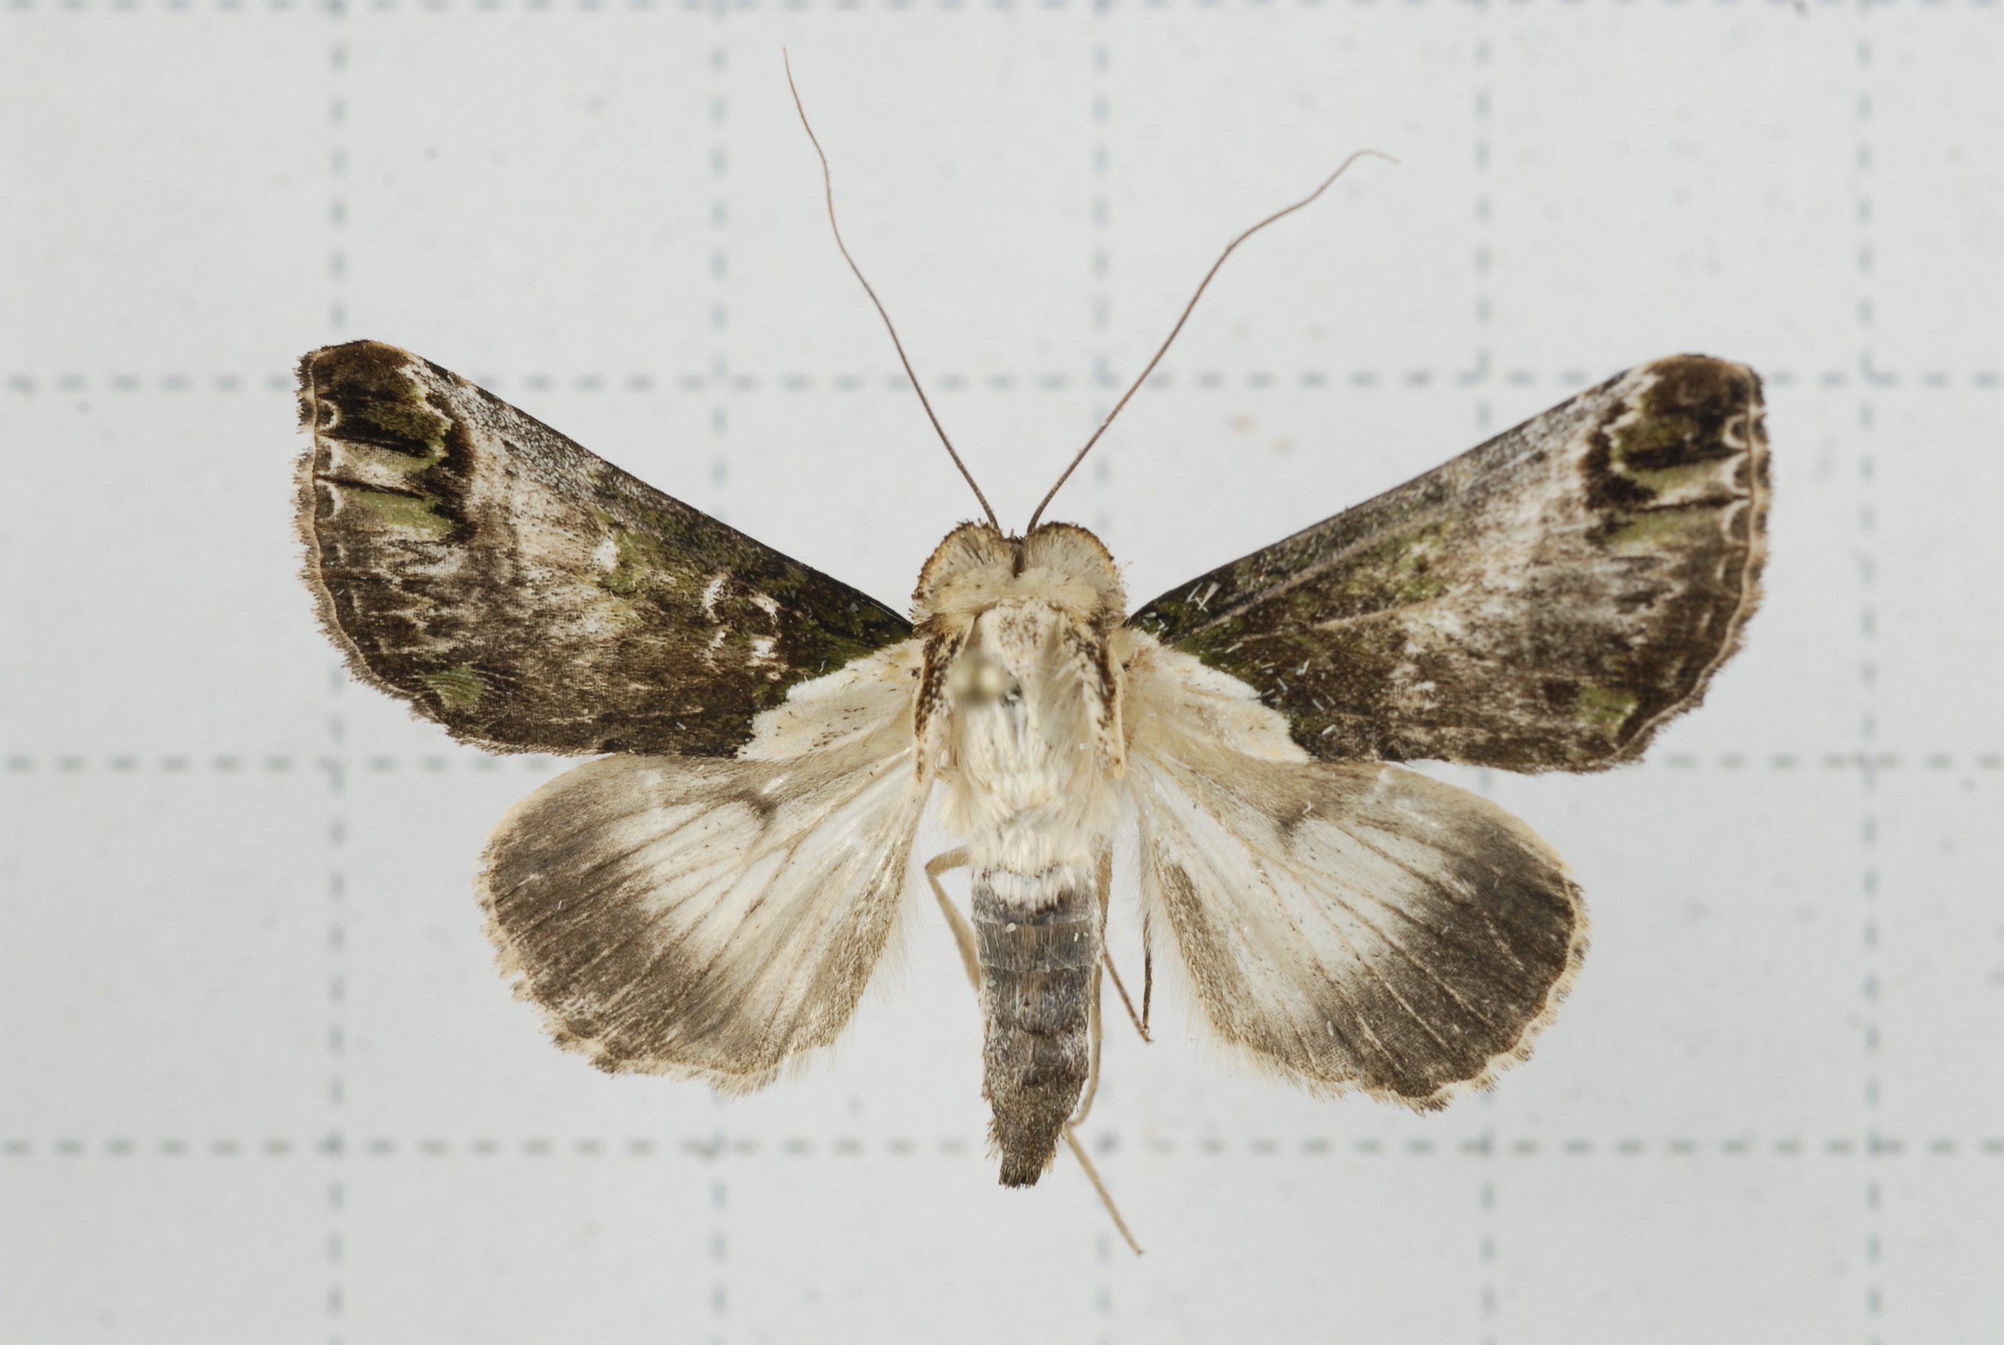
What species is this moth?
Risoba prominens
